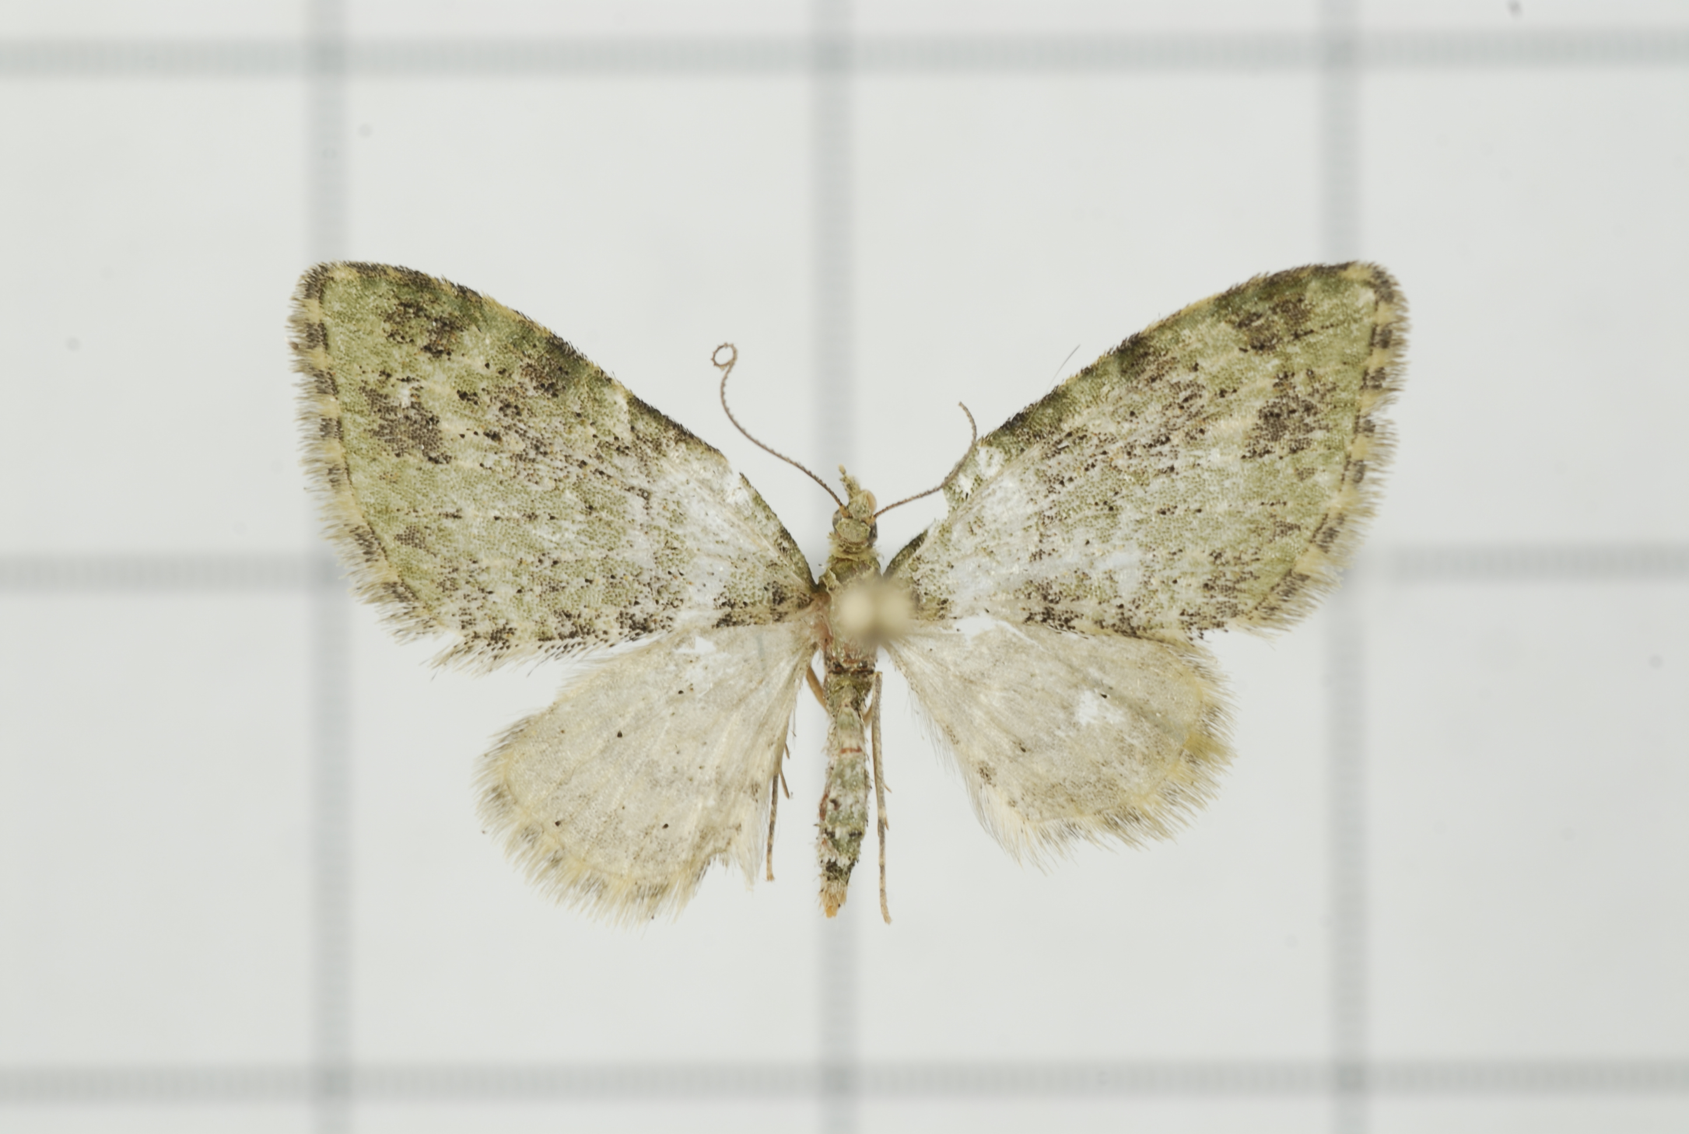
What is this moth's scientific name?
Chloroclystis blanda
